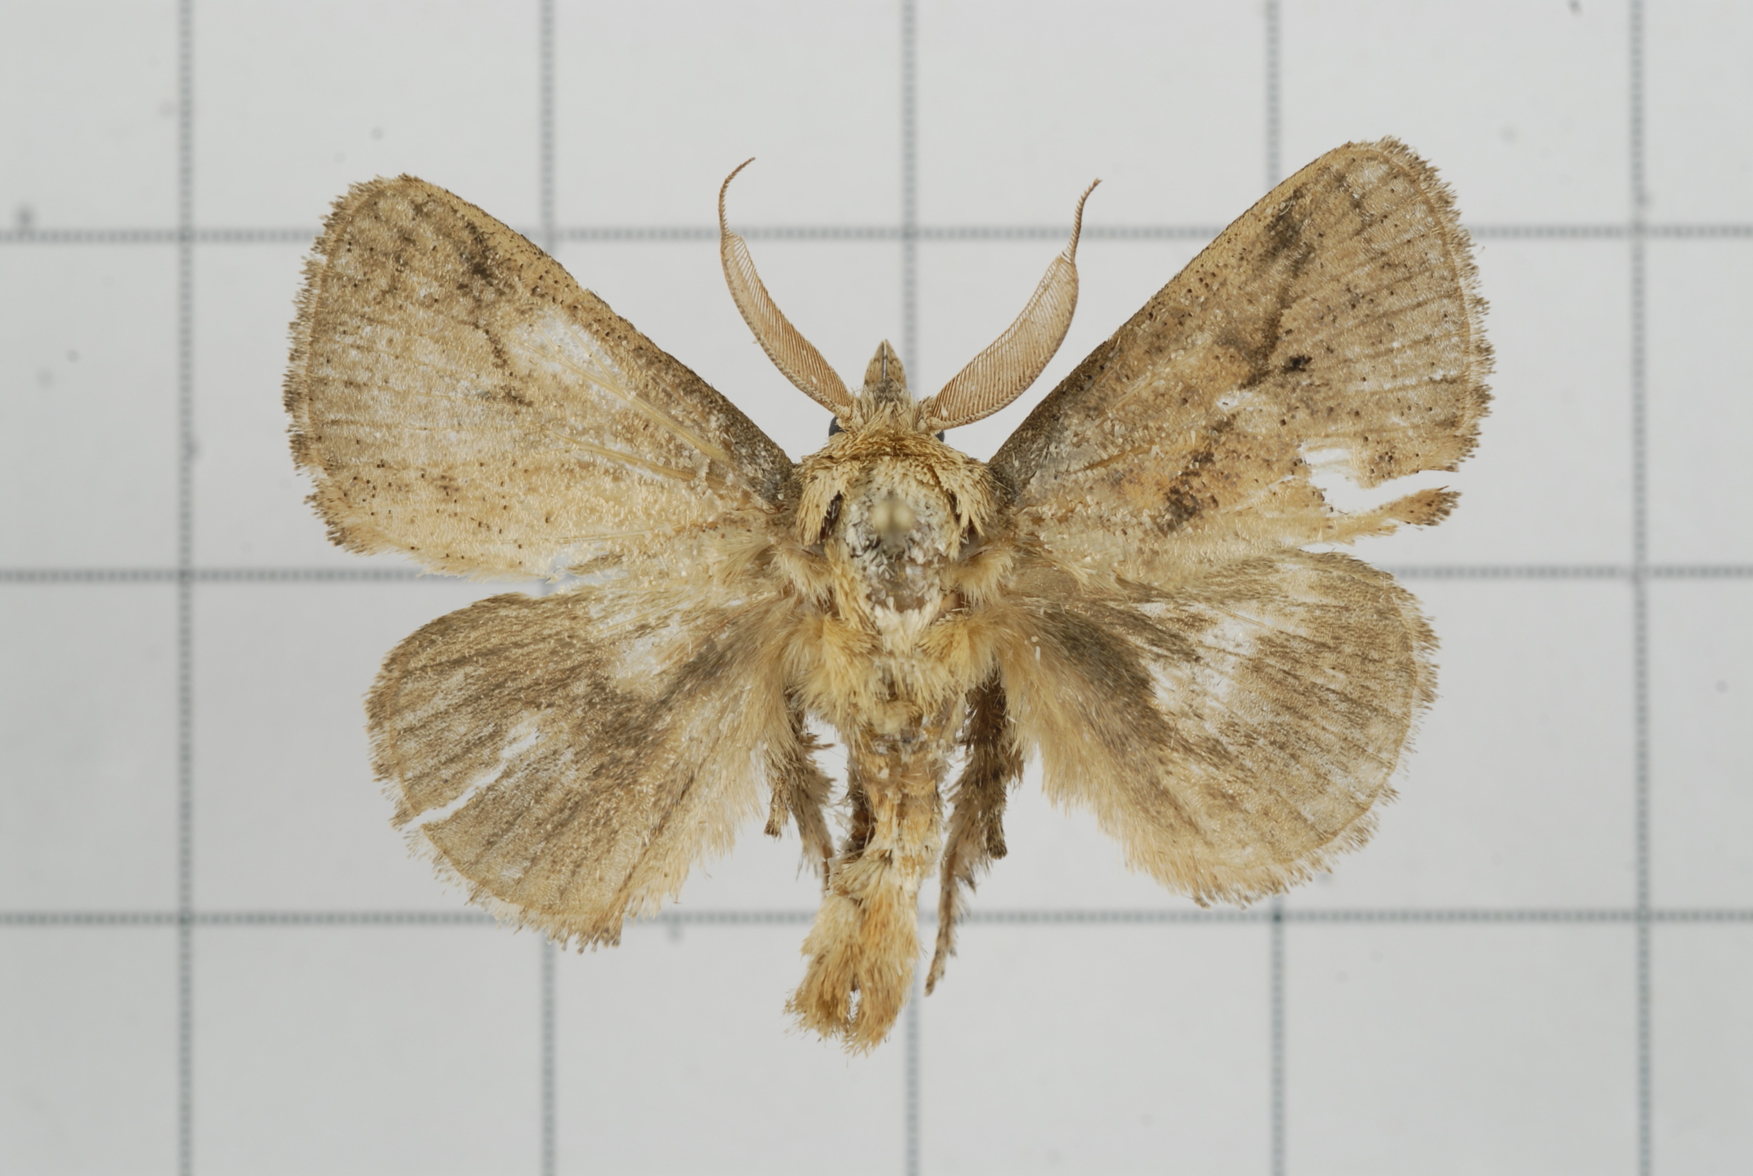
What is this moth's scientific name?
Susica sinensis
